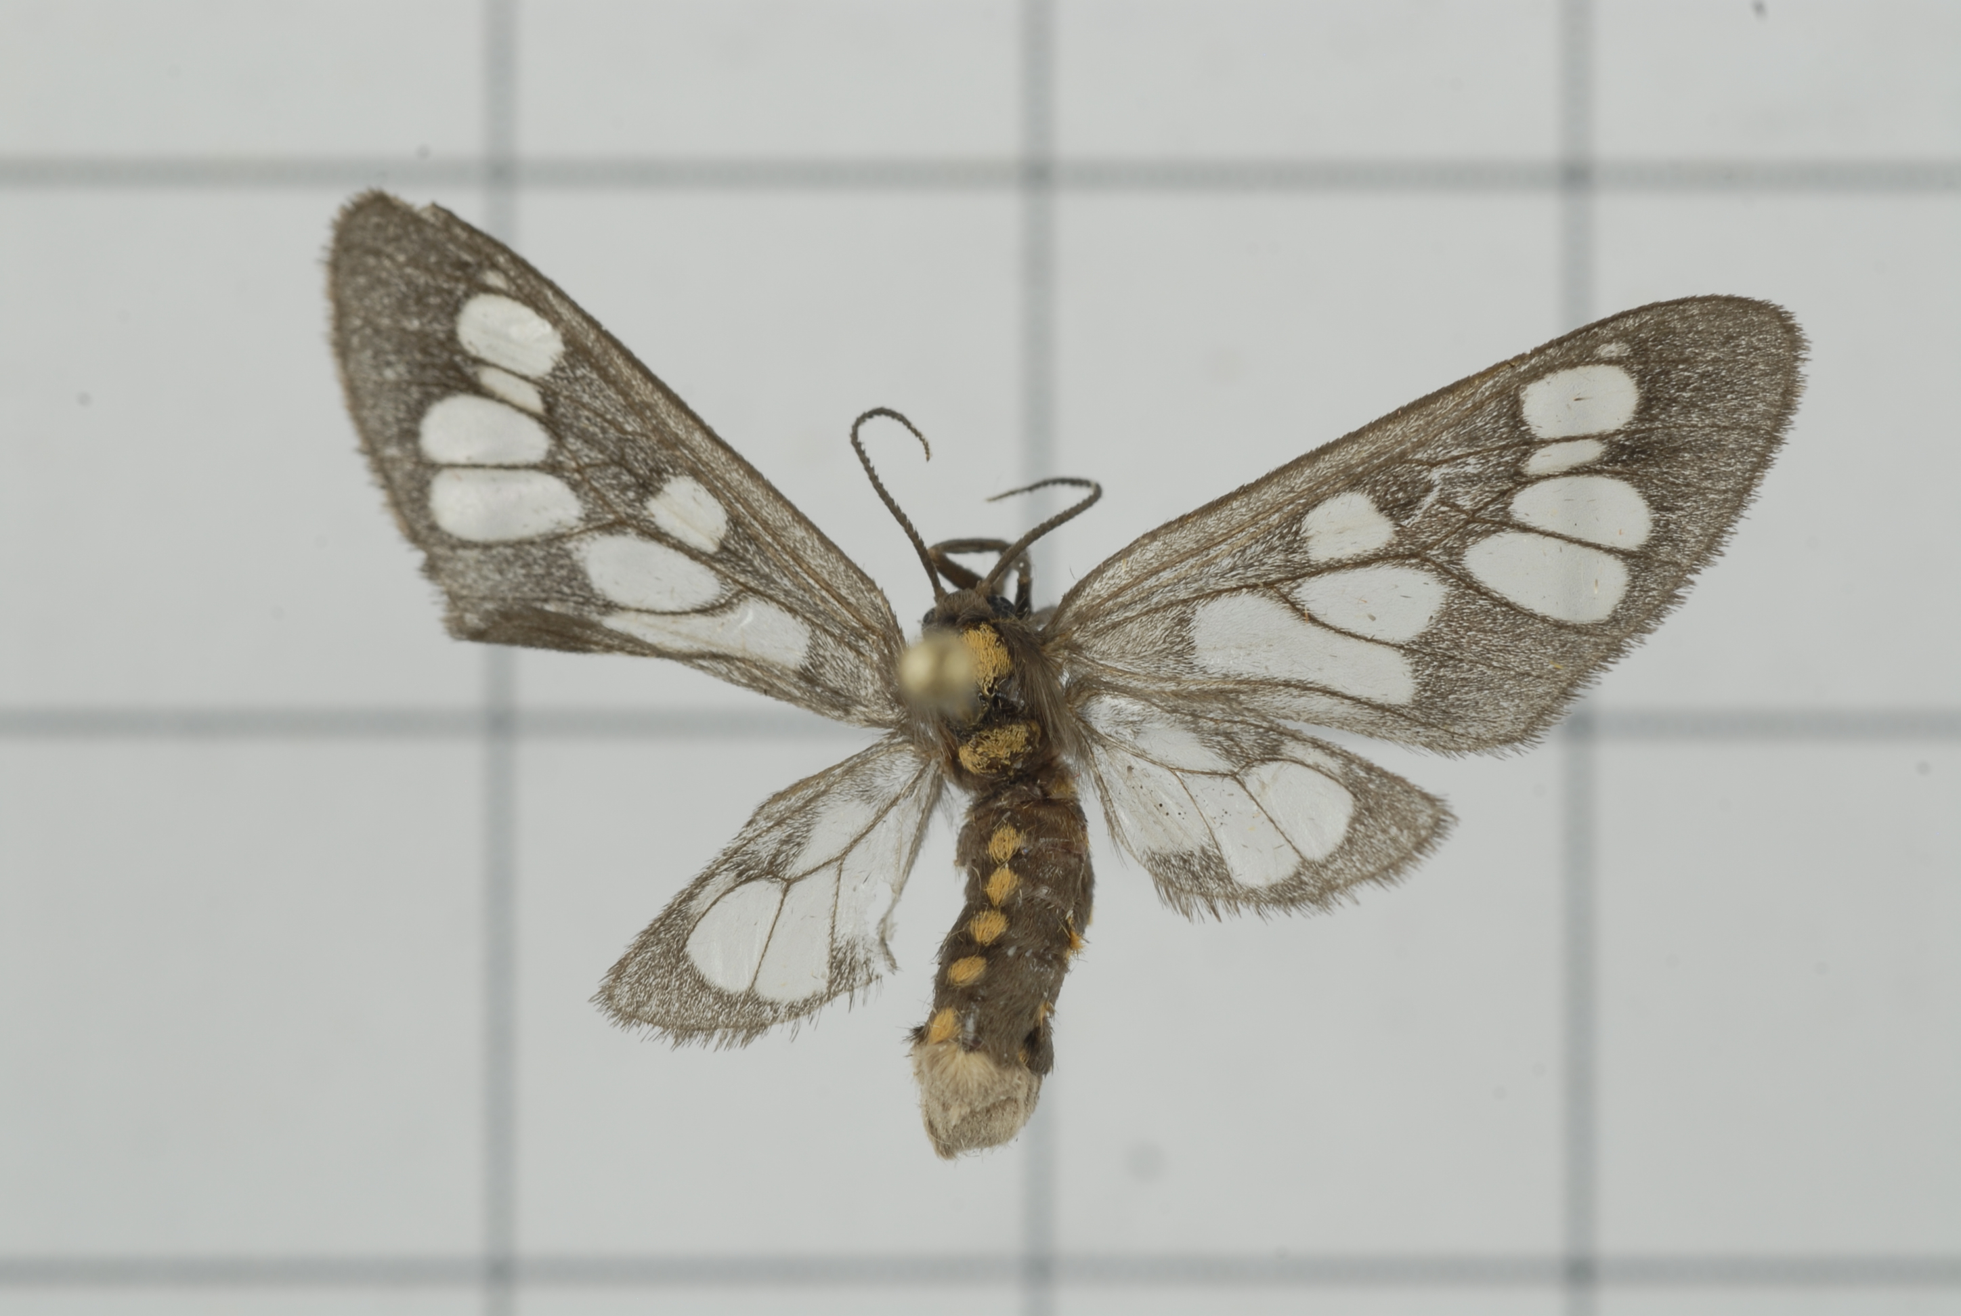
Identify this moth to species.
Eressa confinis finitima
